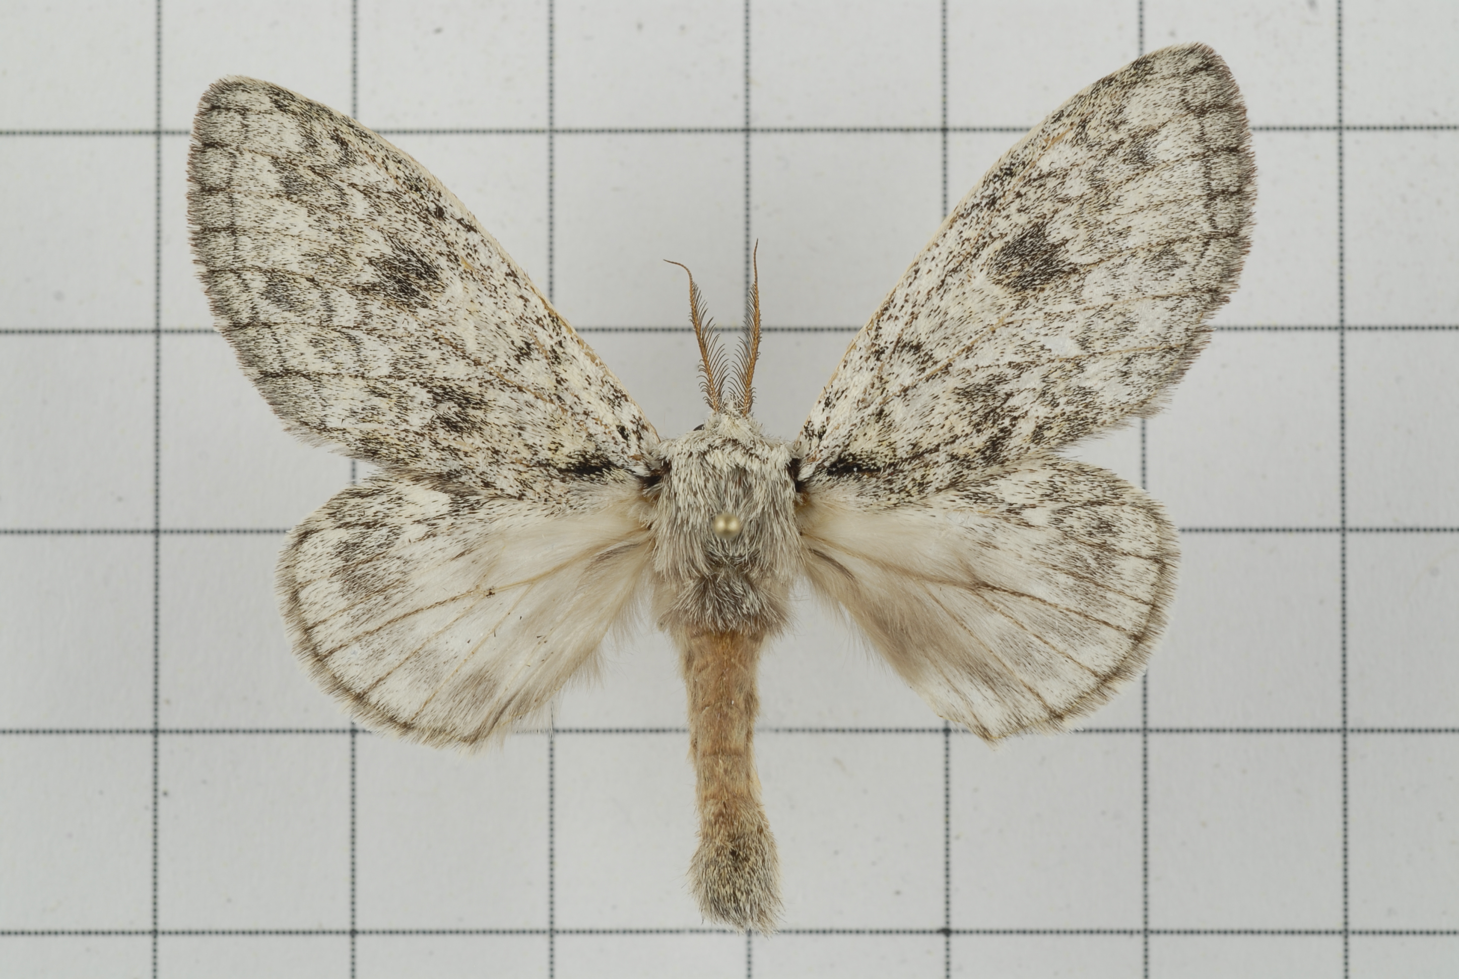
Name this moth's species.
Syntypistis perdix perdix
